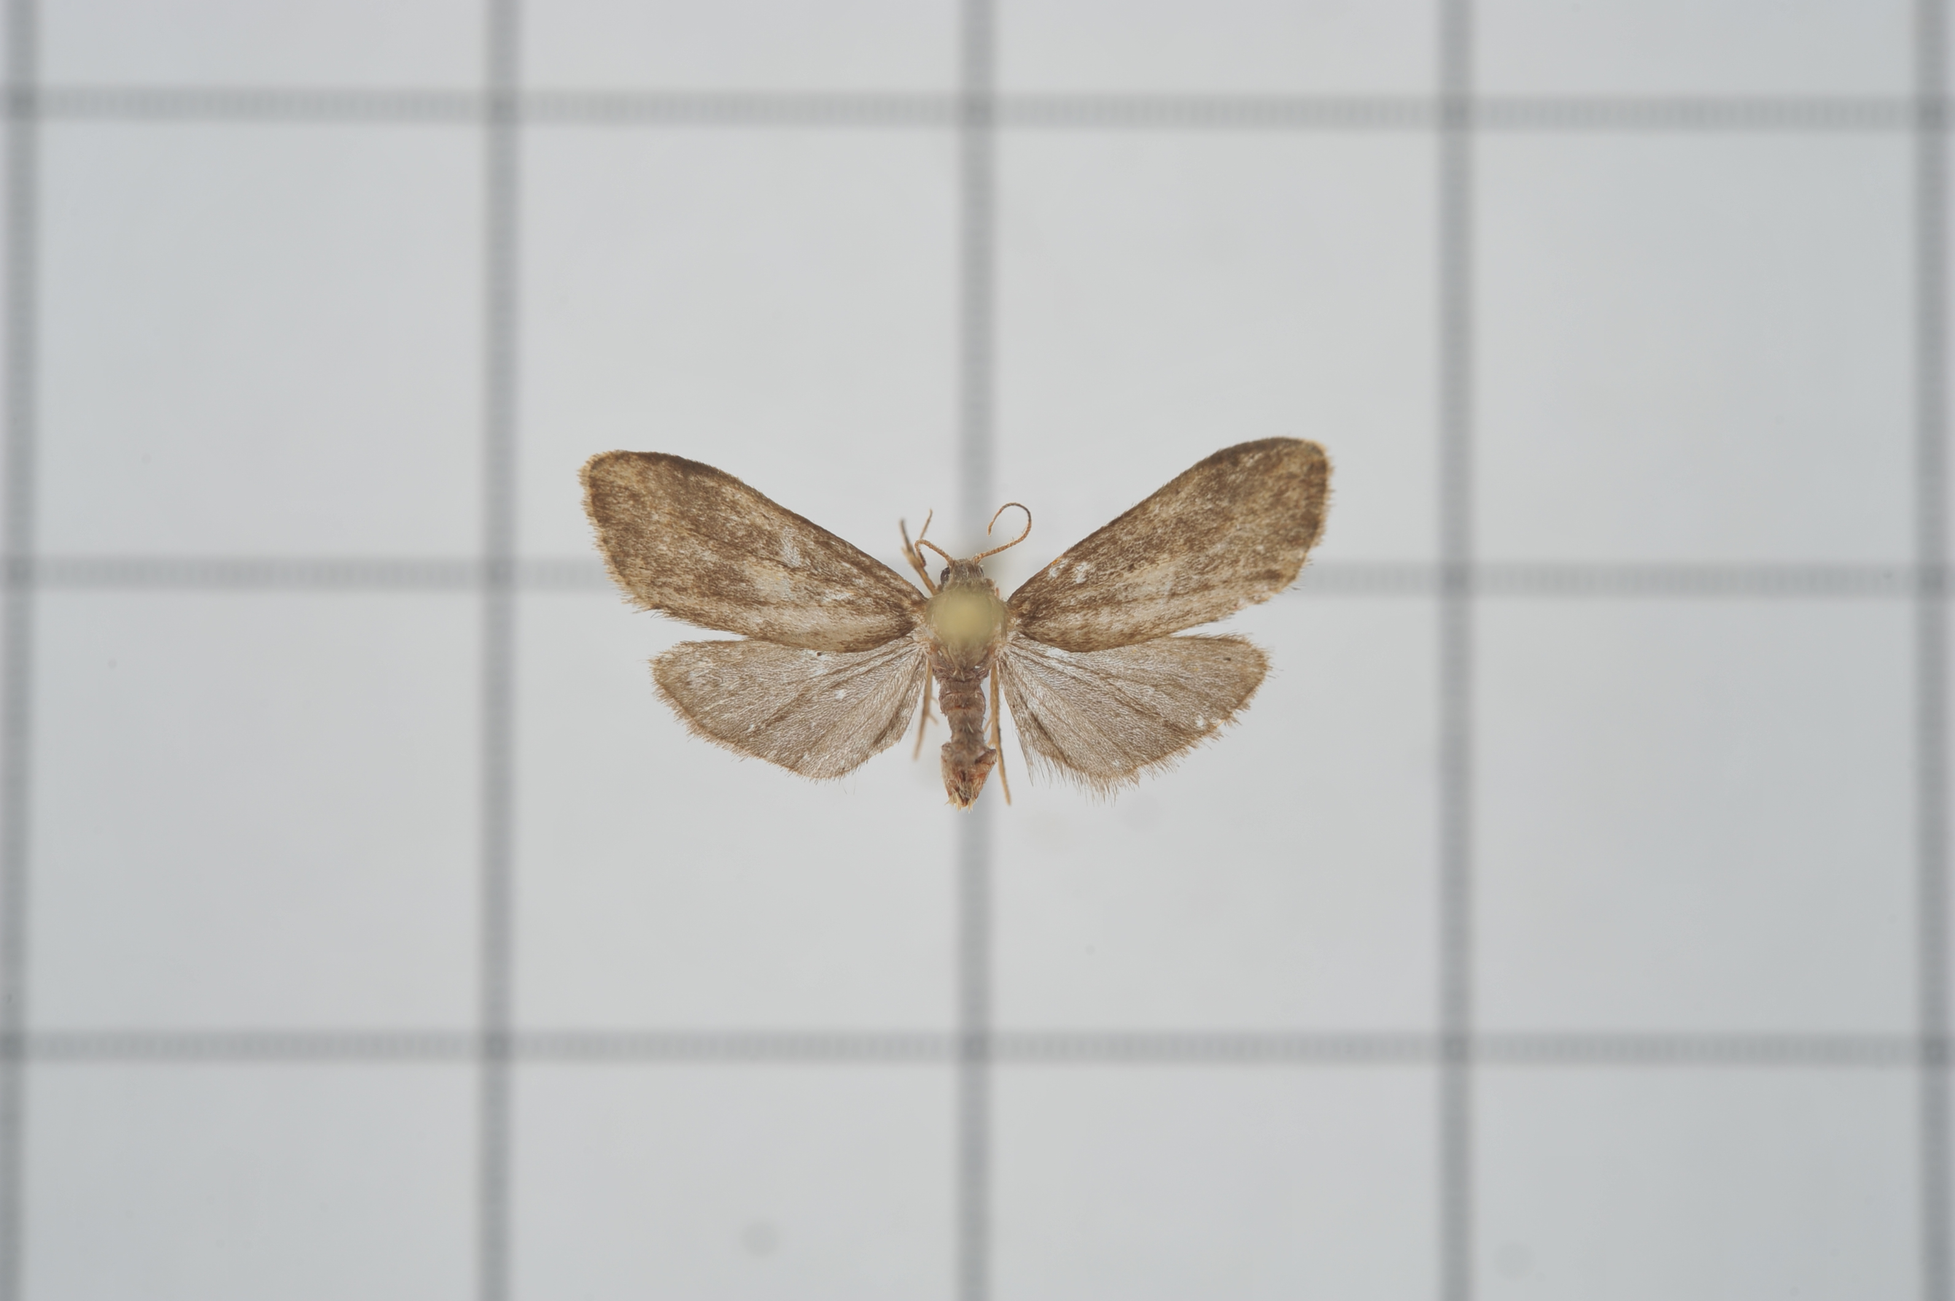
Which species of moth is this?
Philenora latifasciata
